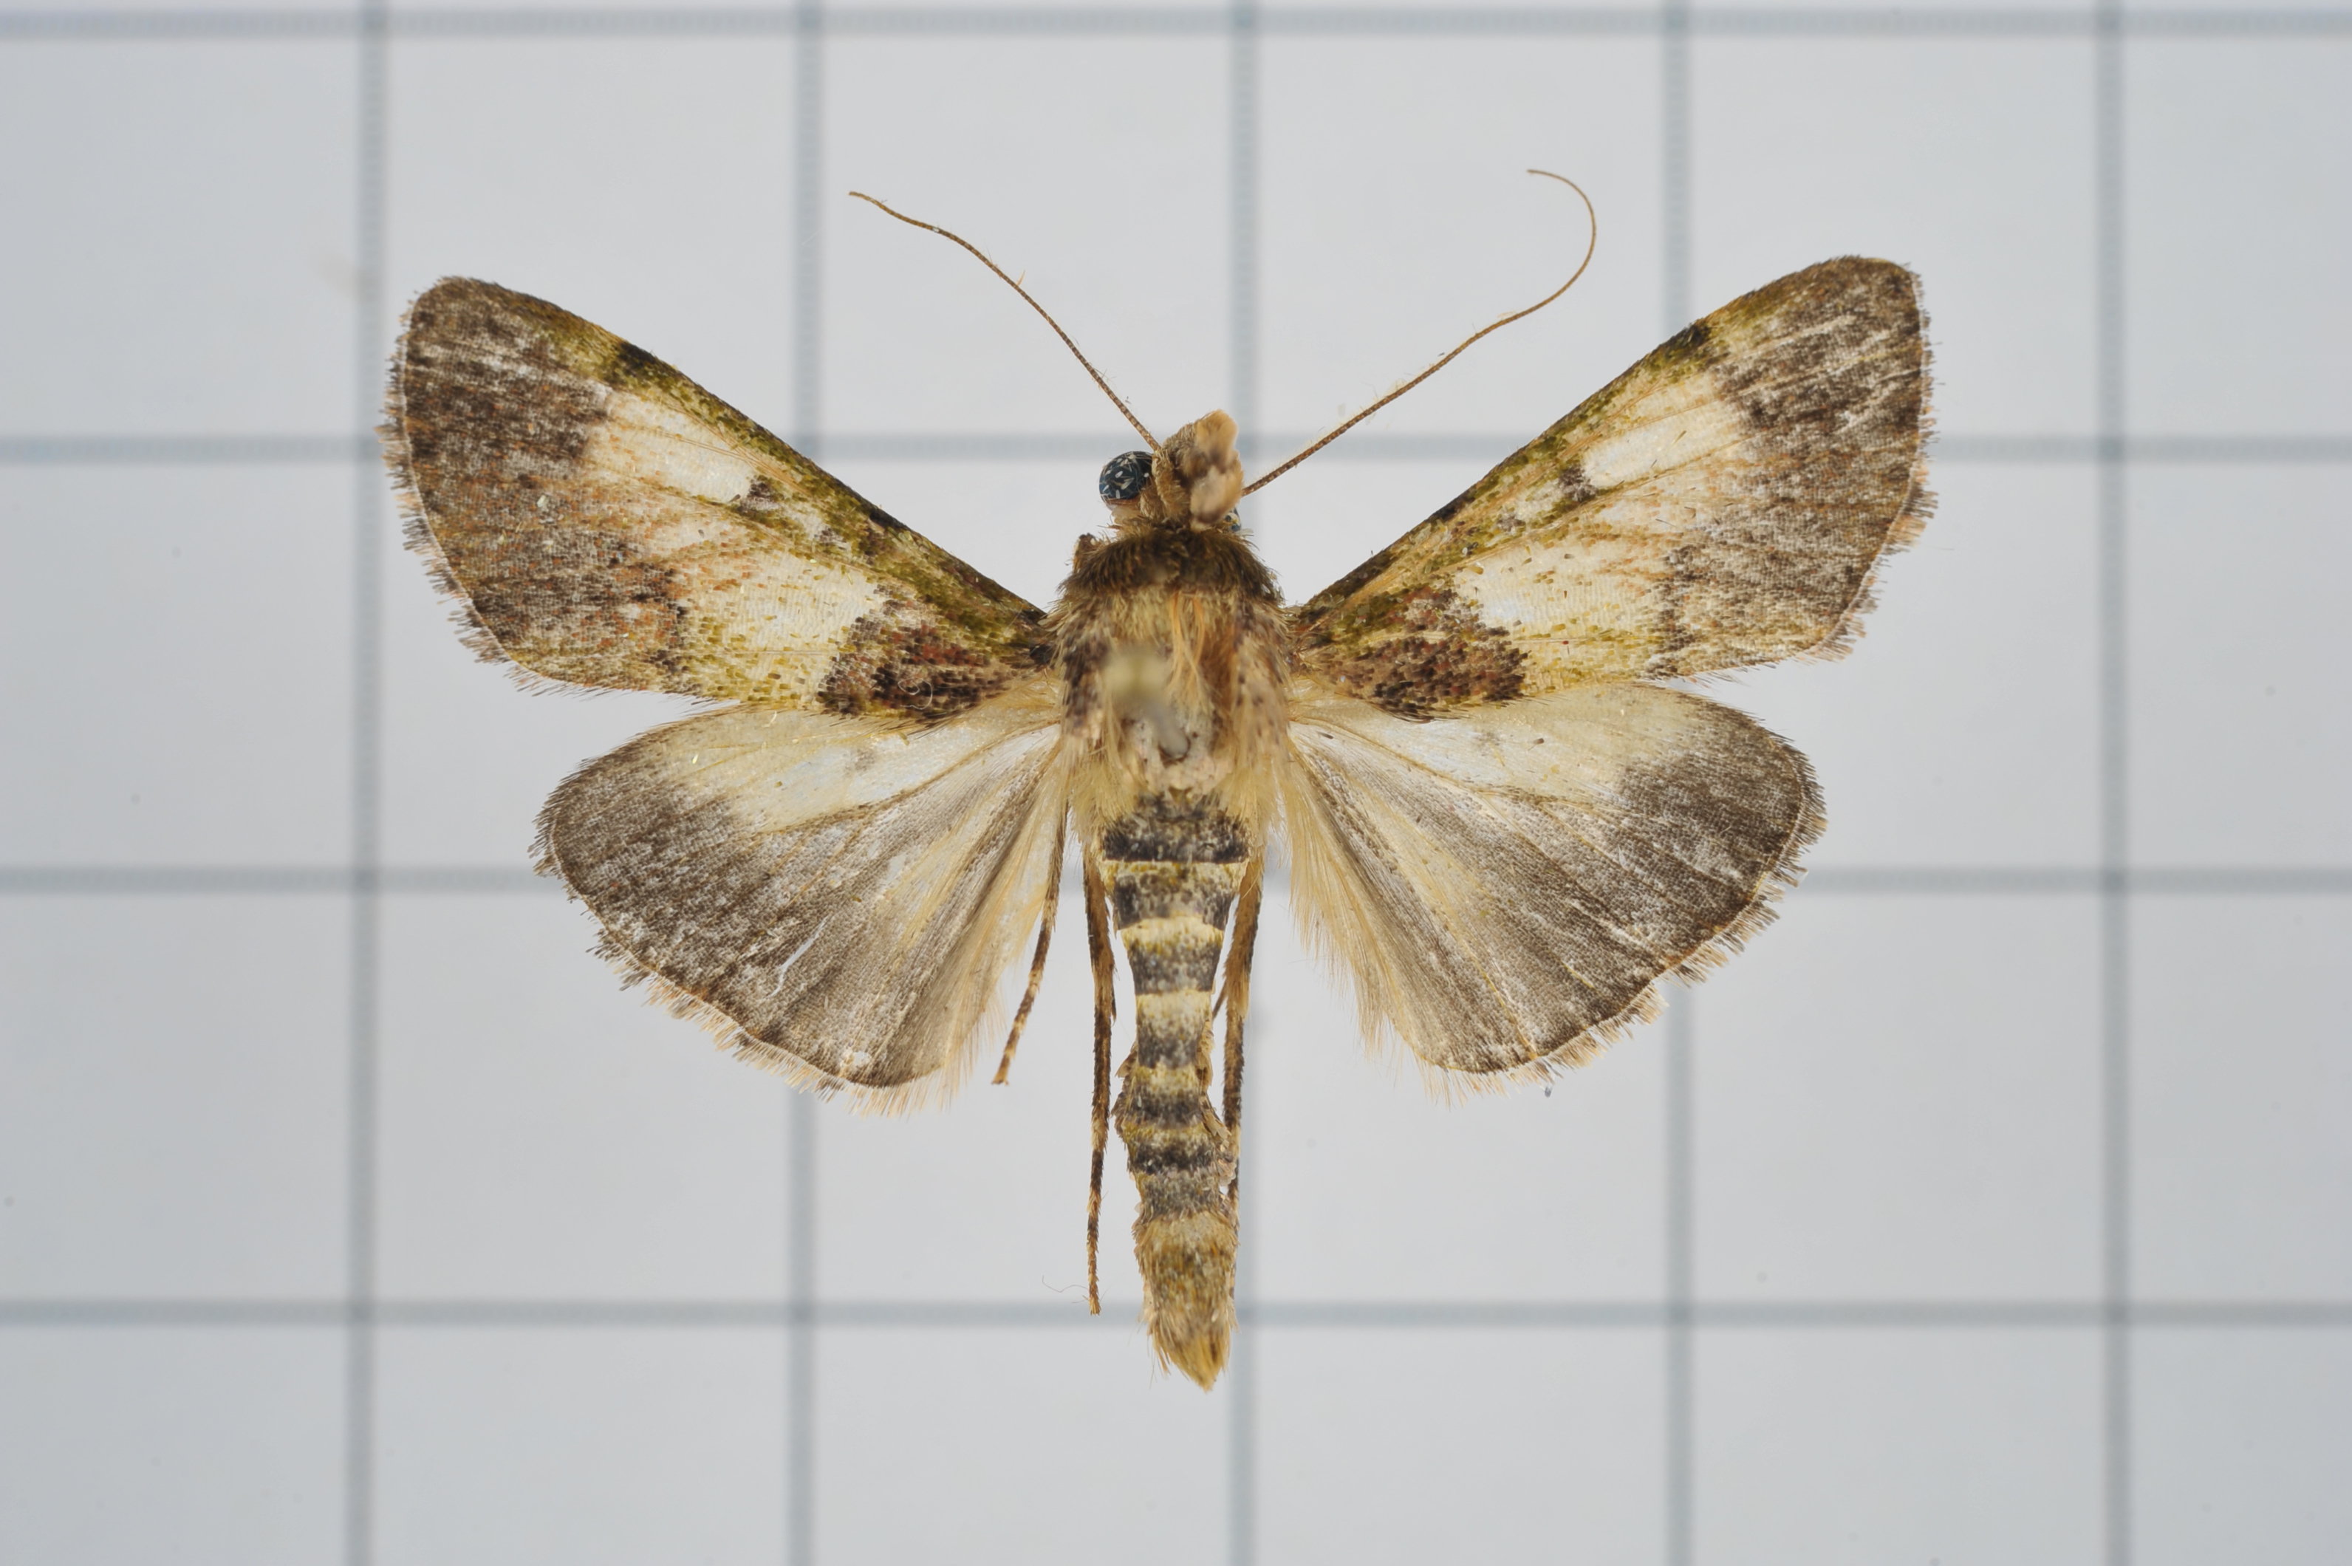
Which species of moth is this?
Teliphasa nubilosa
